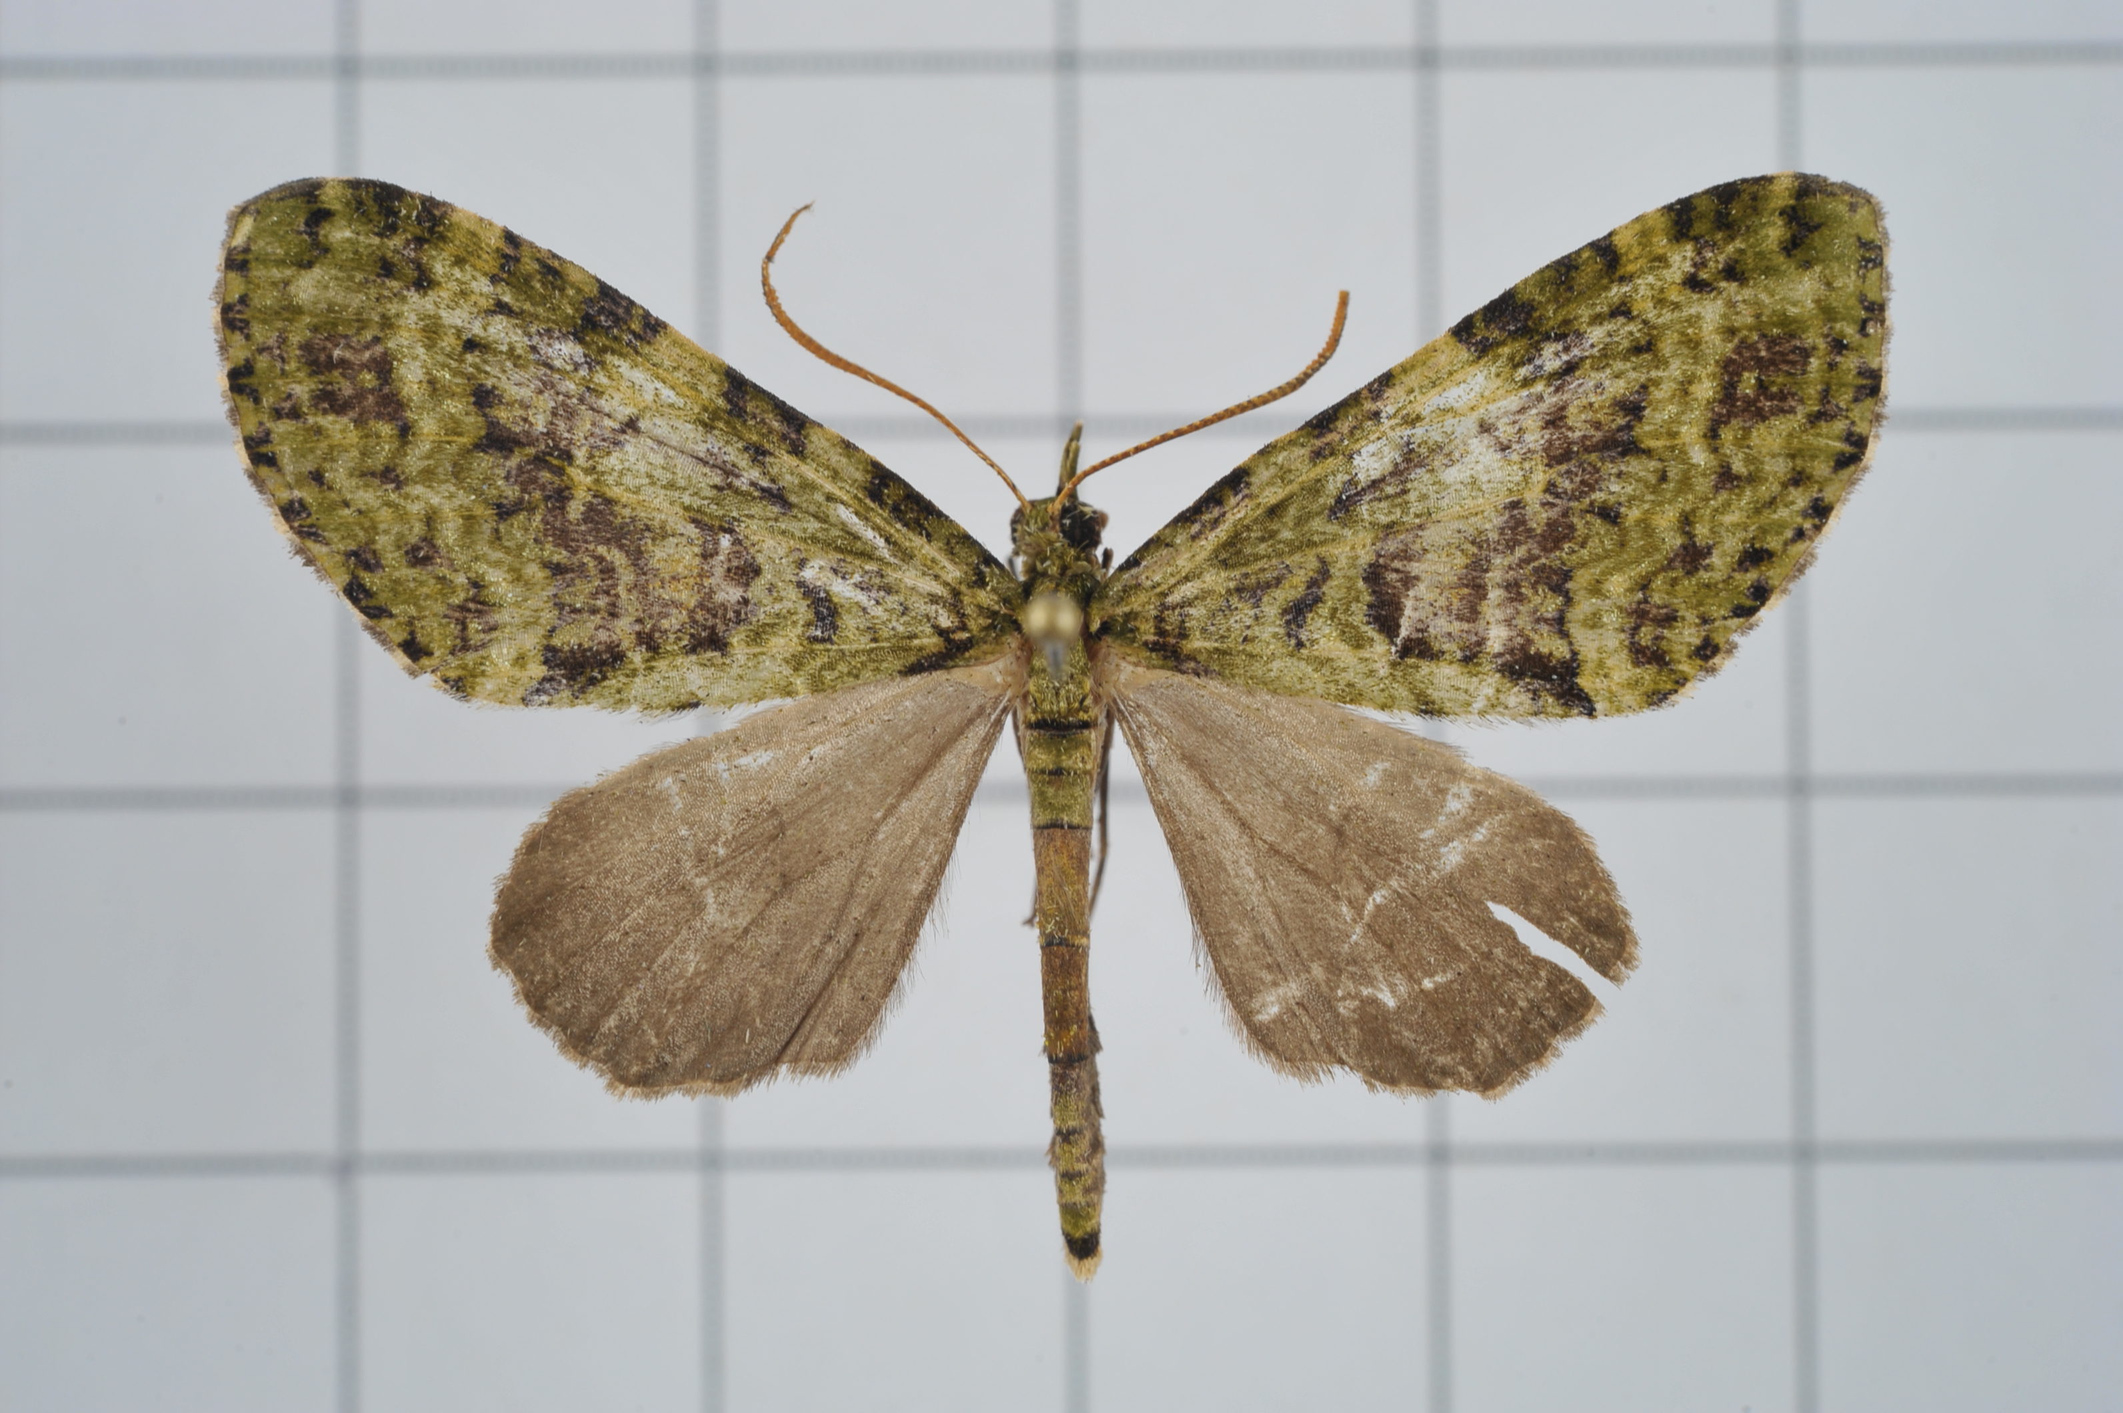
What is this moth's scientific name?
Hypocometa clauda
